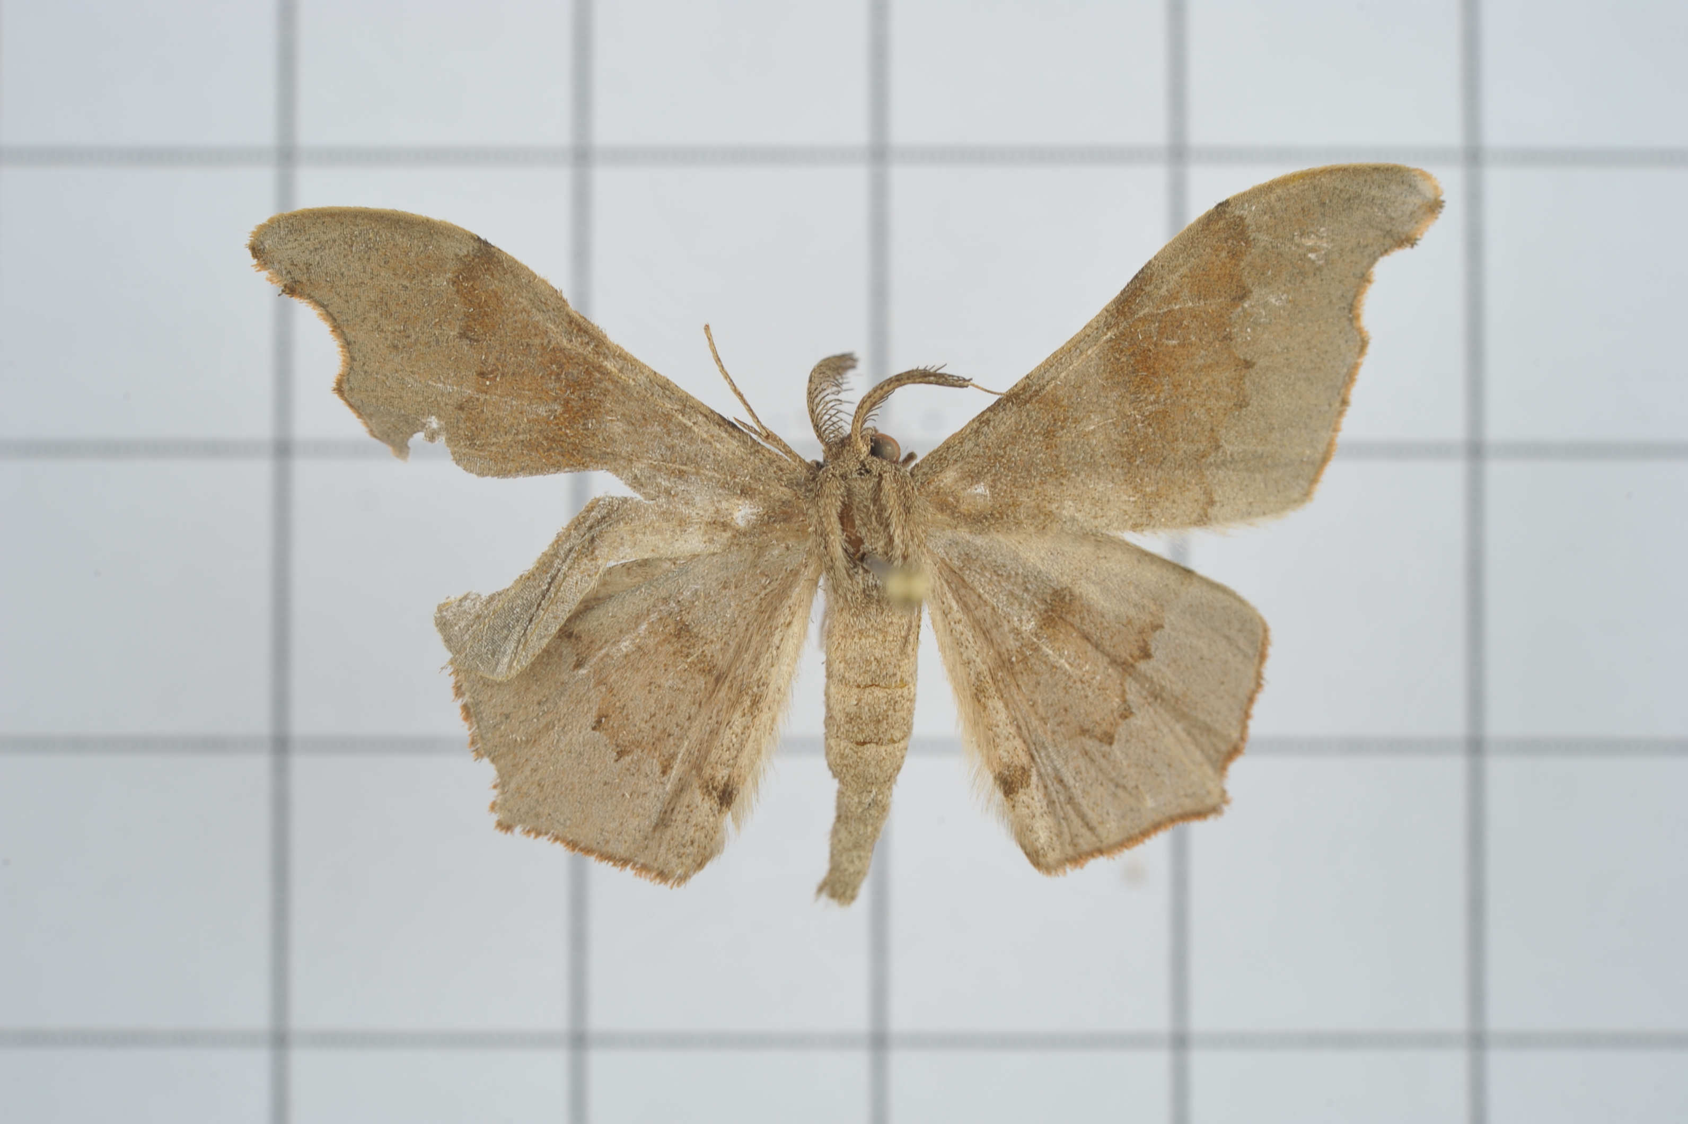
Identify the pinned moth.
Hyposidra talaca talaca
